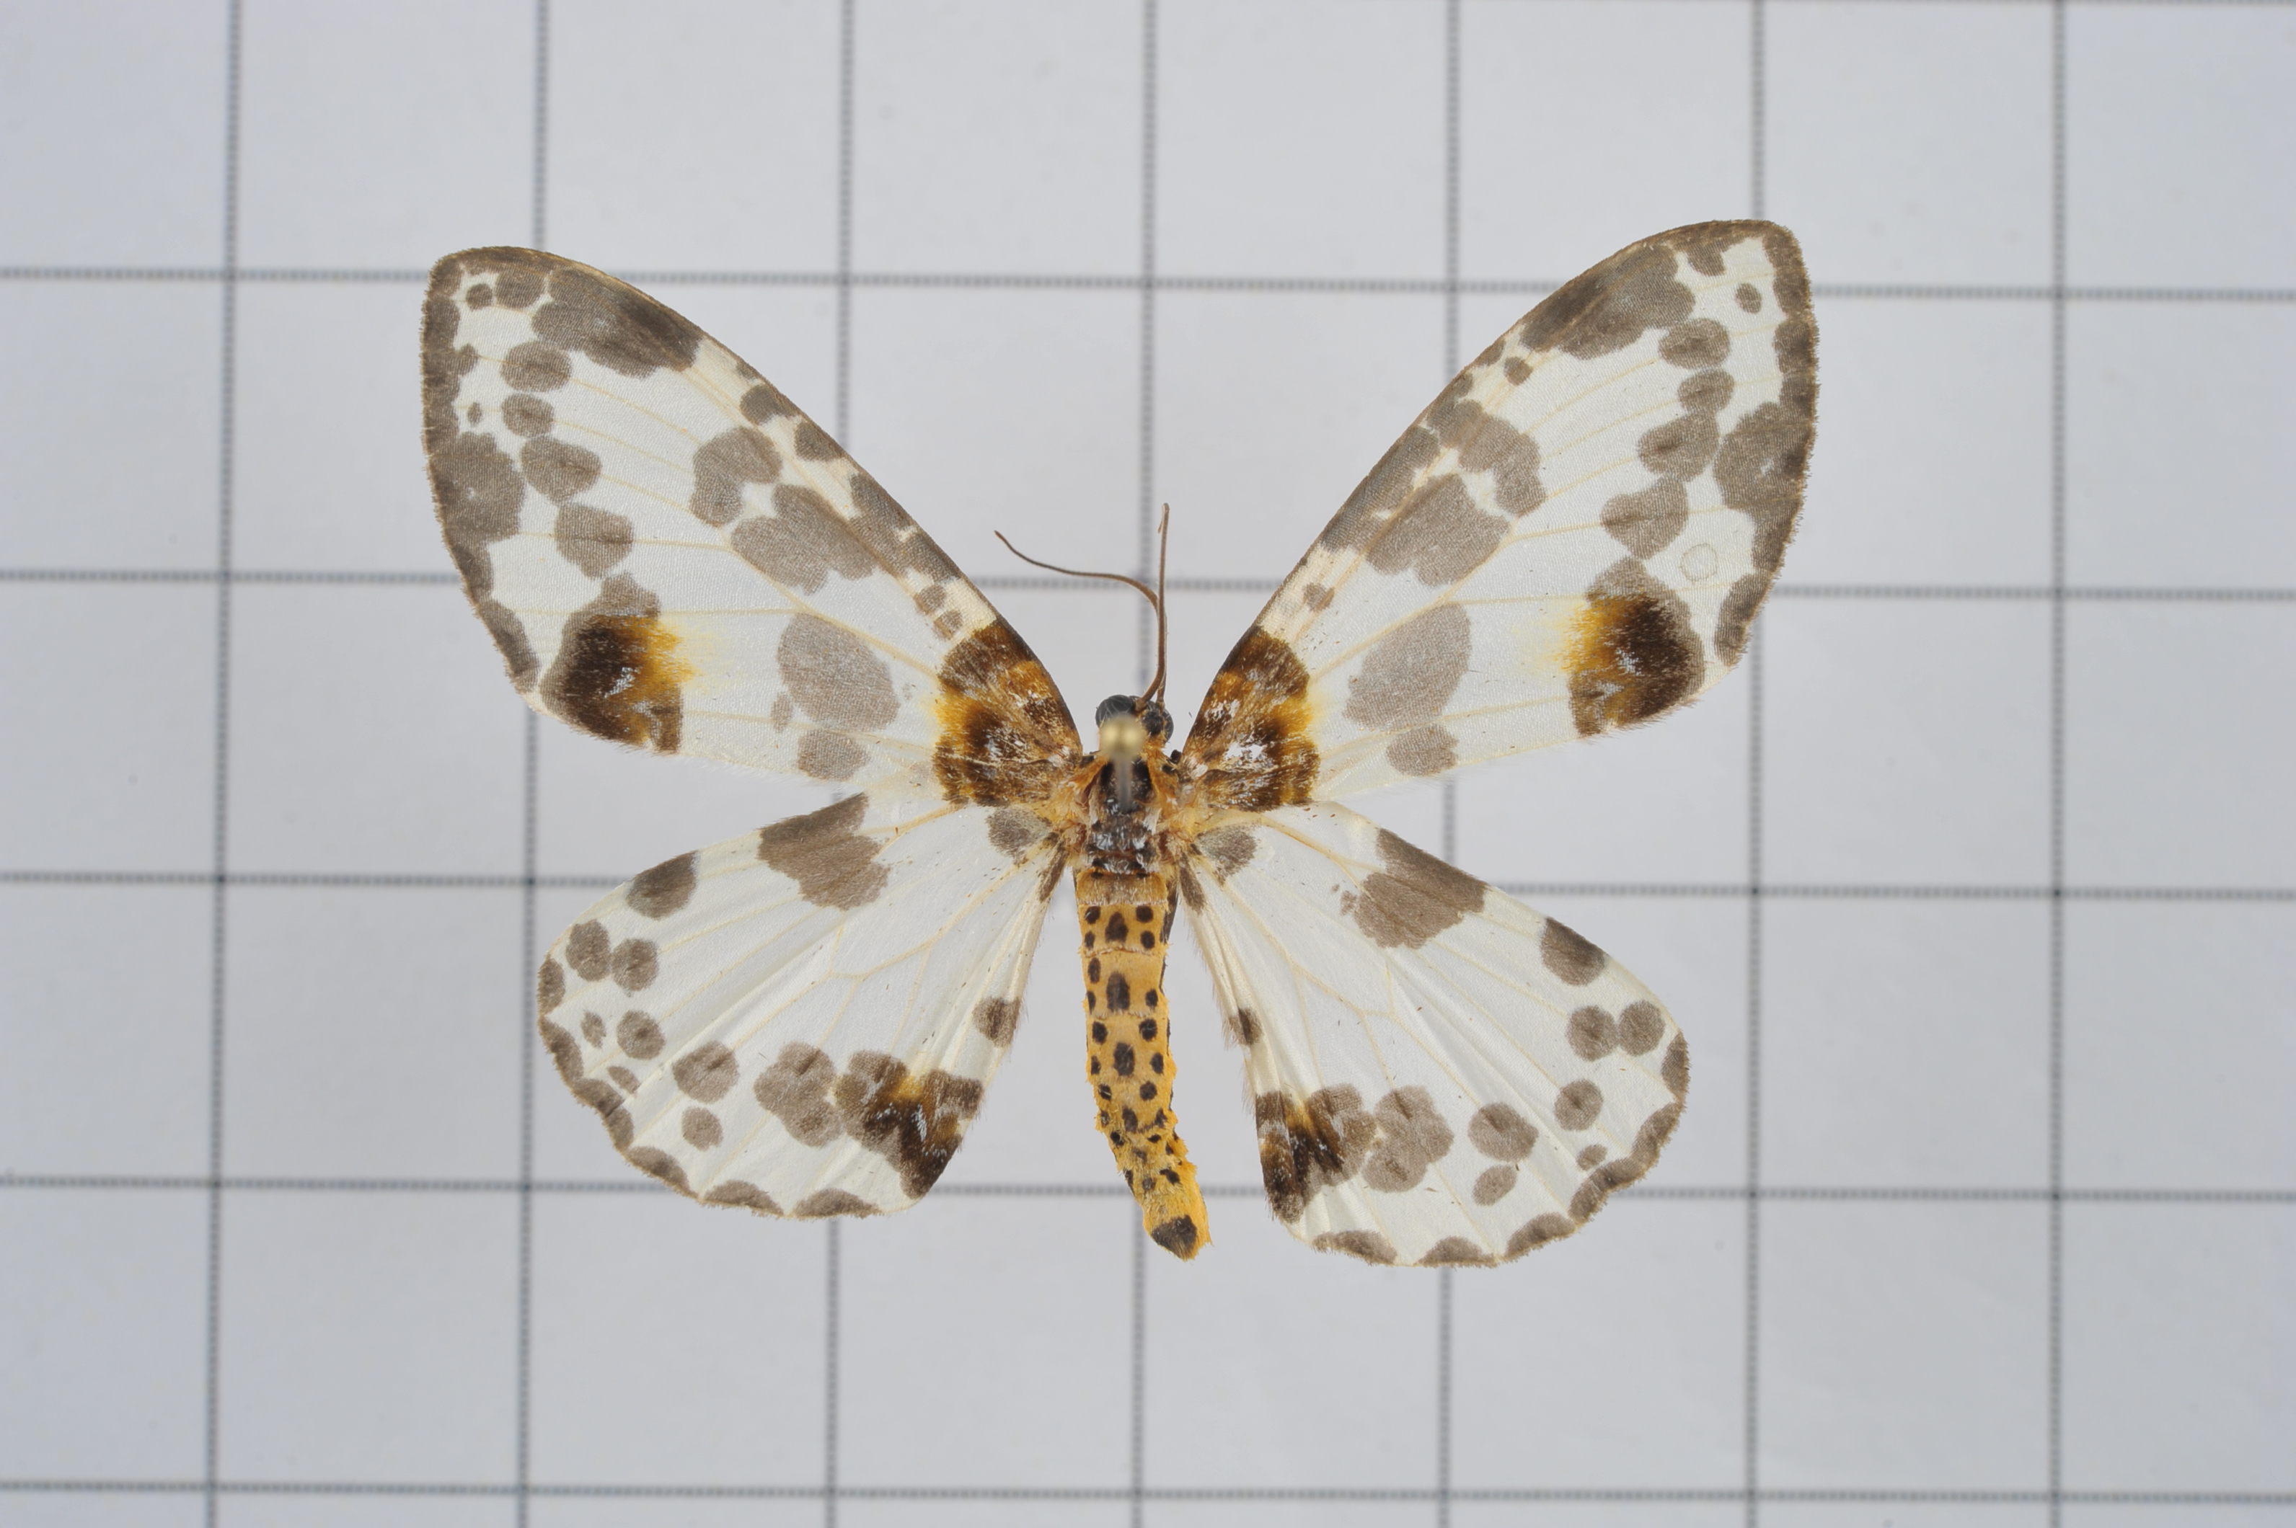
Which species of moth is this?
Abraxas formosilluminata
